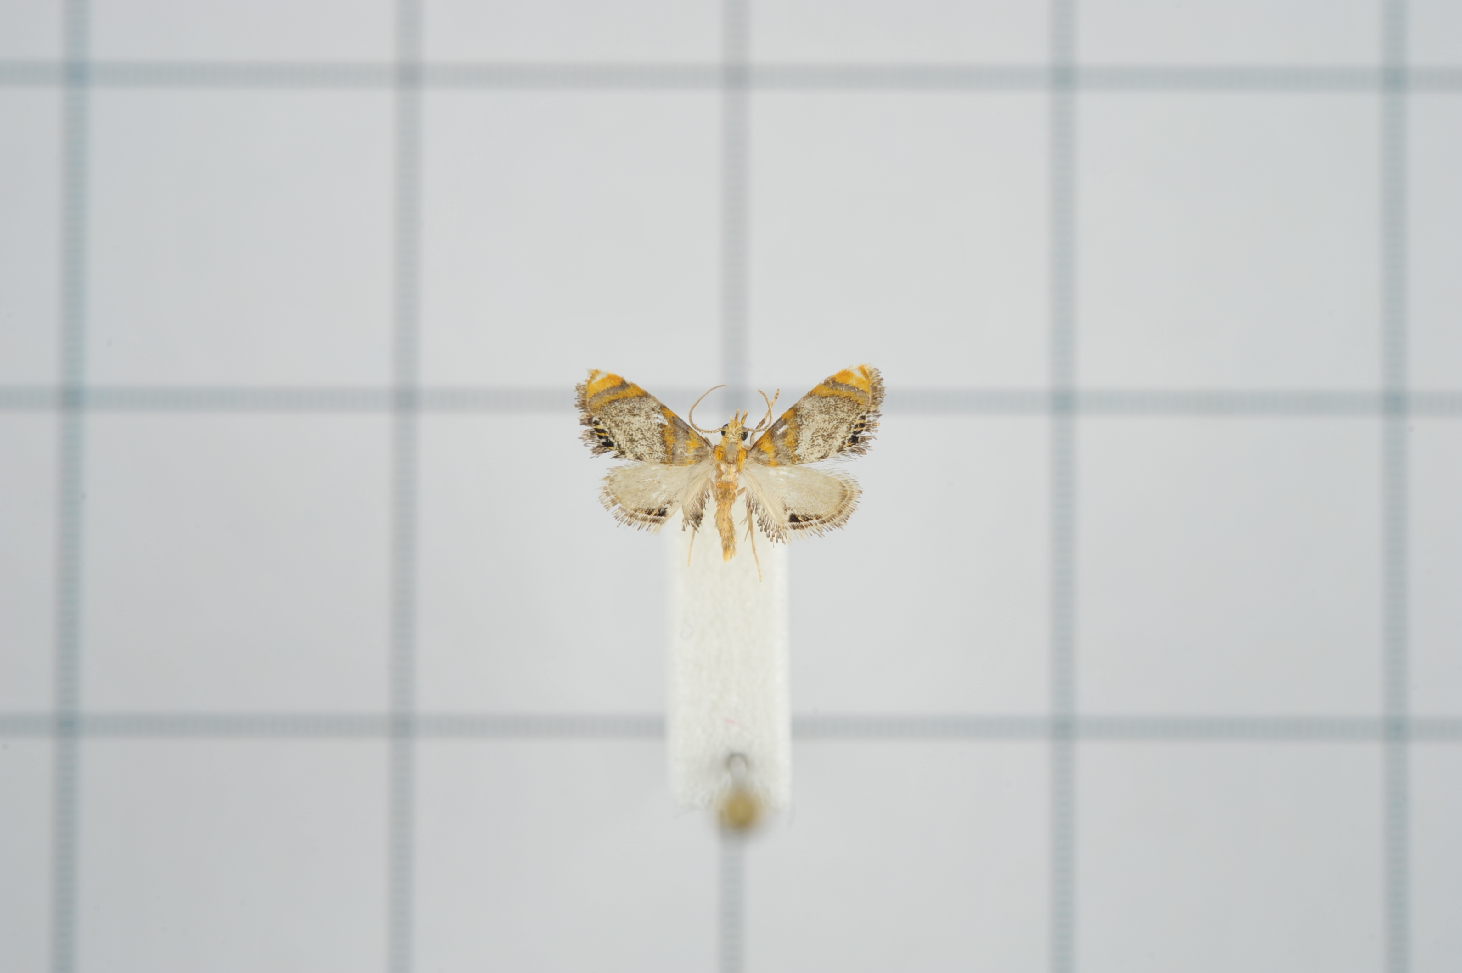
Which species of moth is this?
Metaeuchromius anacanthus
